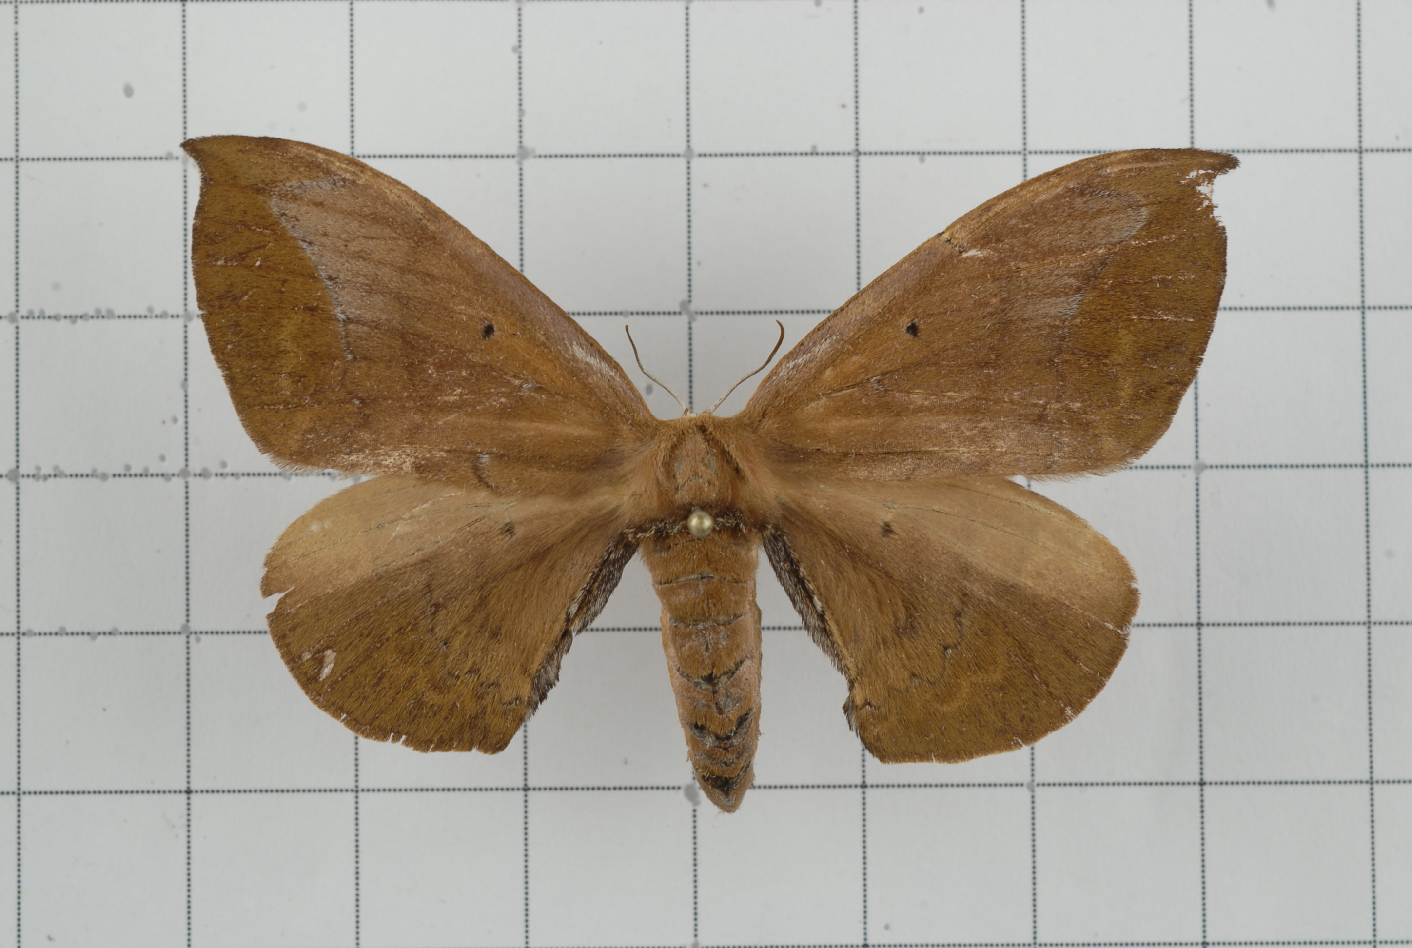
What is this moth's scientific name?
Andraca olivacea
